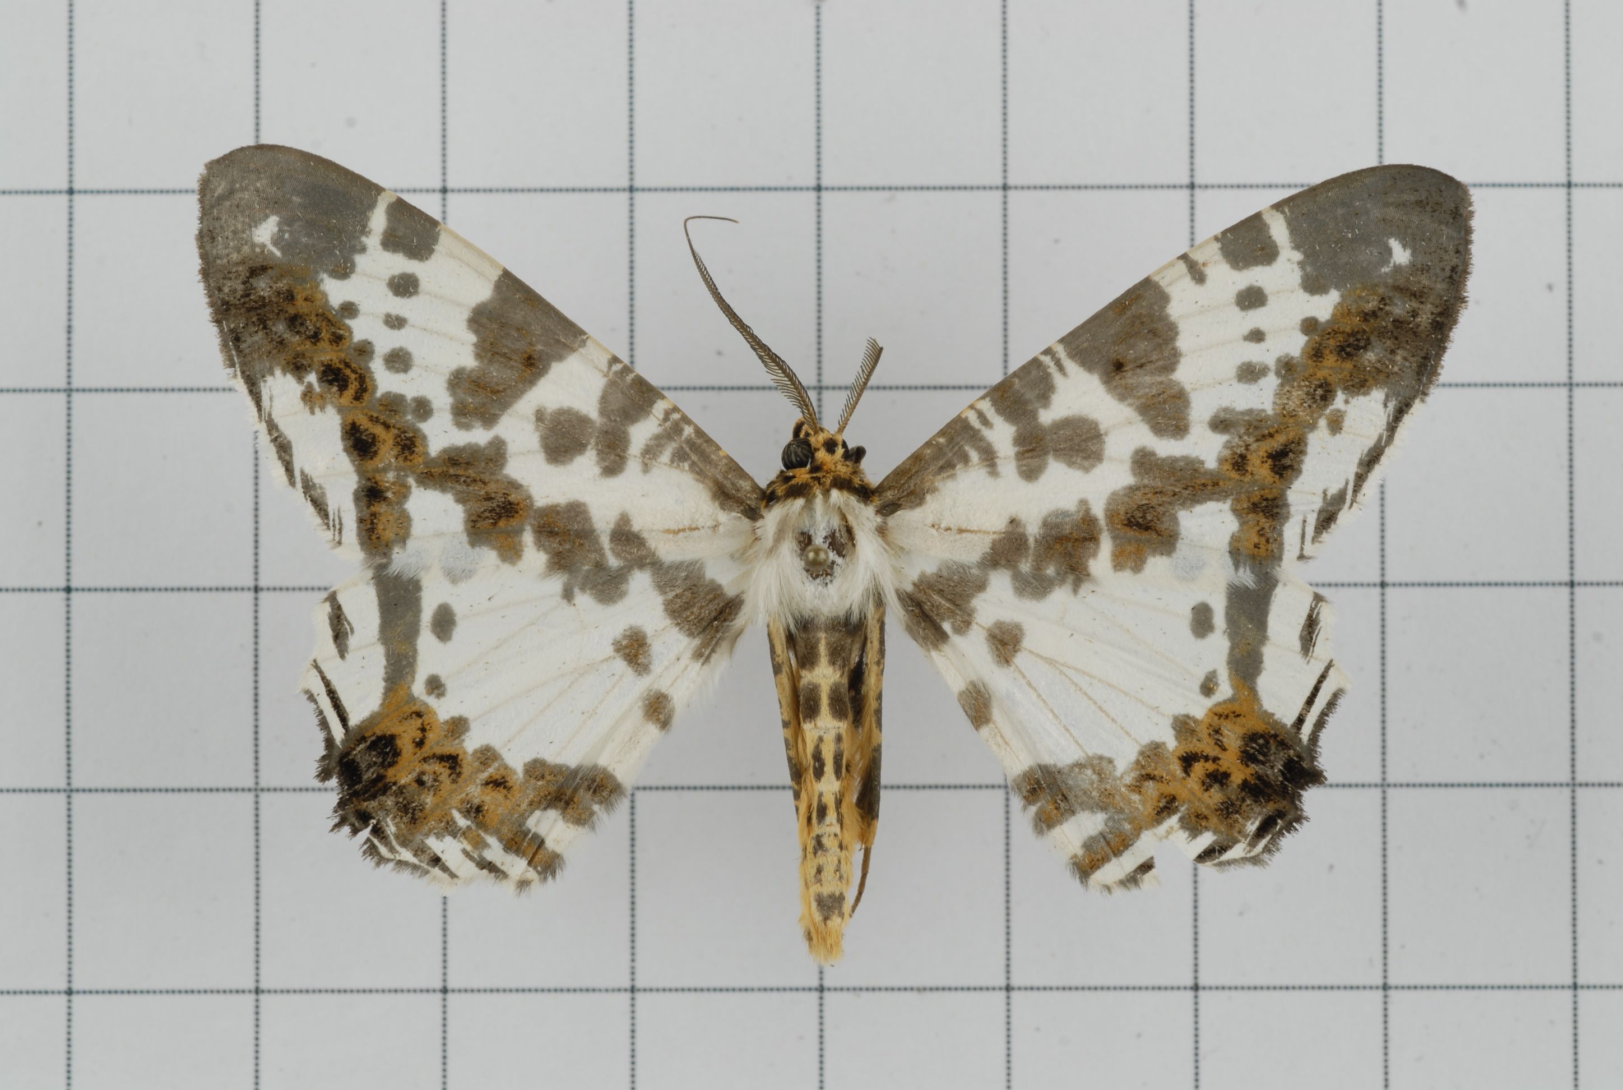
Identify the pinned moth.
Chorodna moorei
